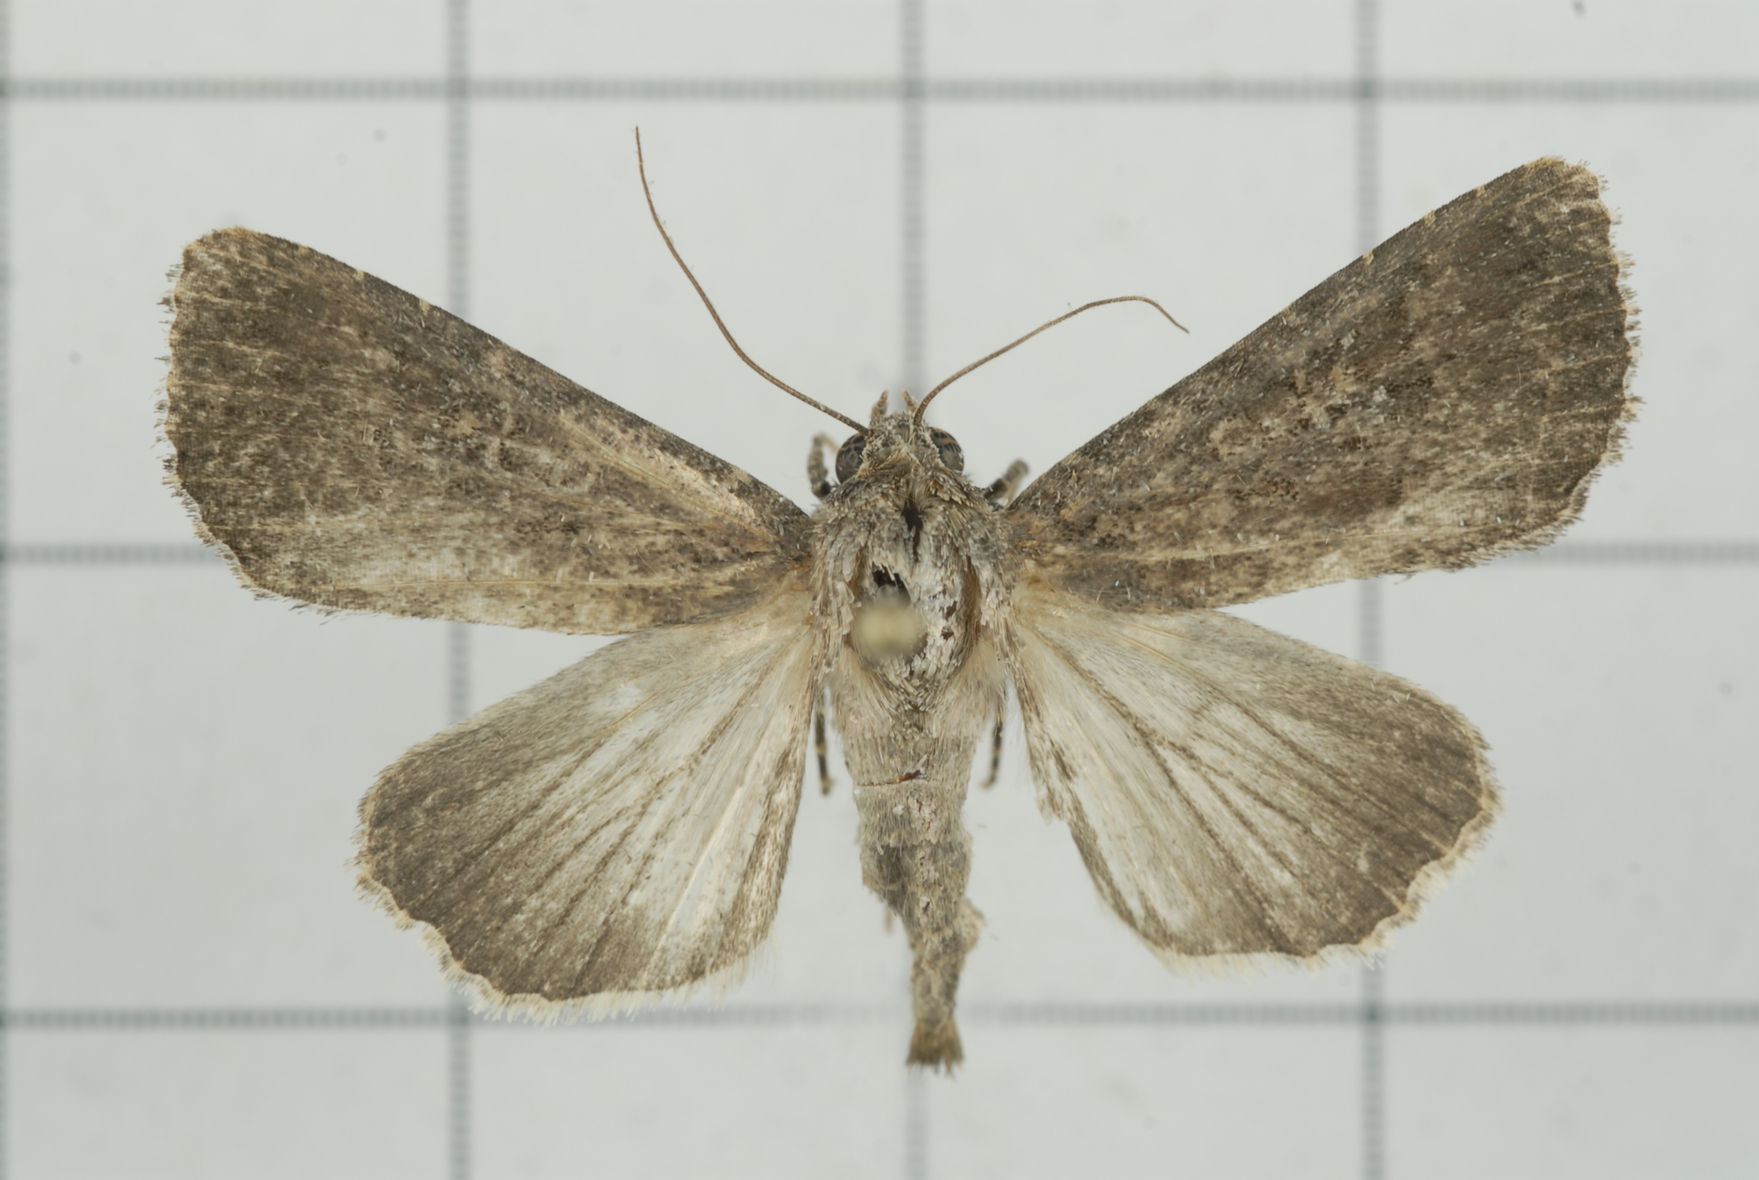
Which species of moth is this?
Condica illecta
